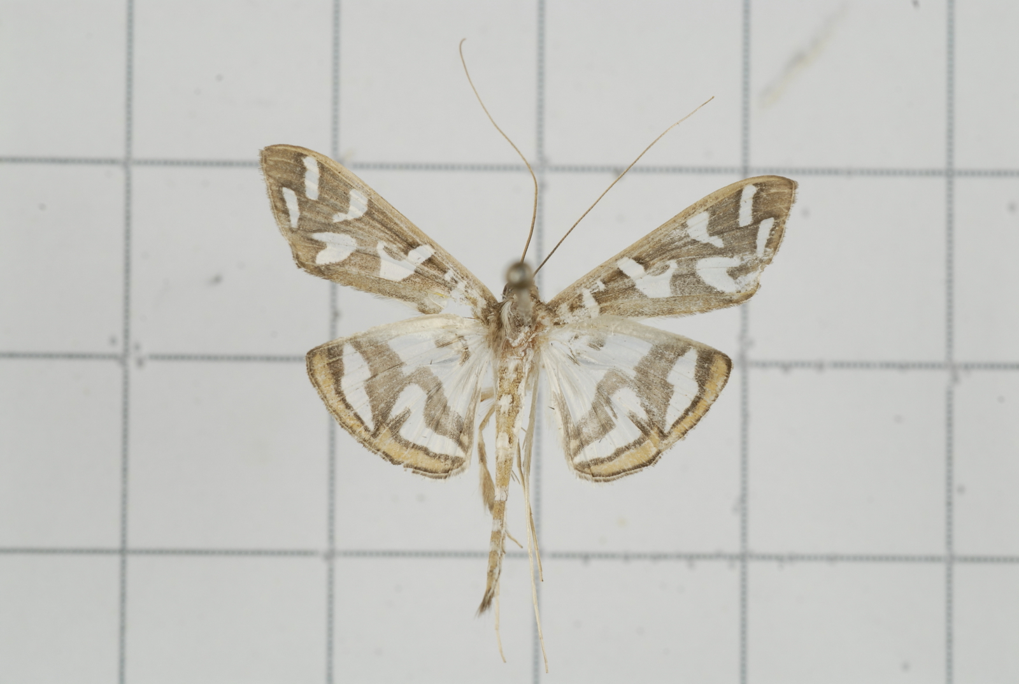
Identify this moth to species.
Nausinoe perspectata
